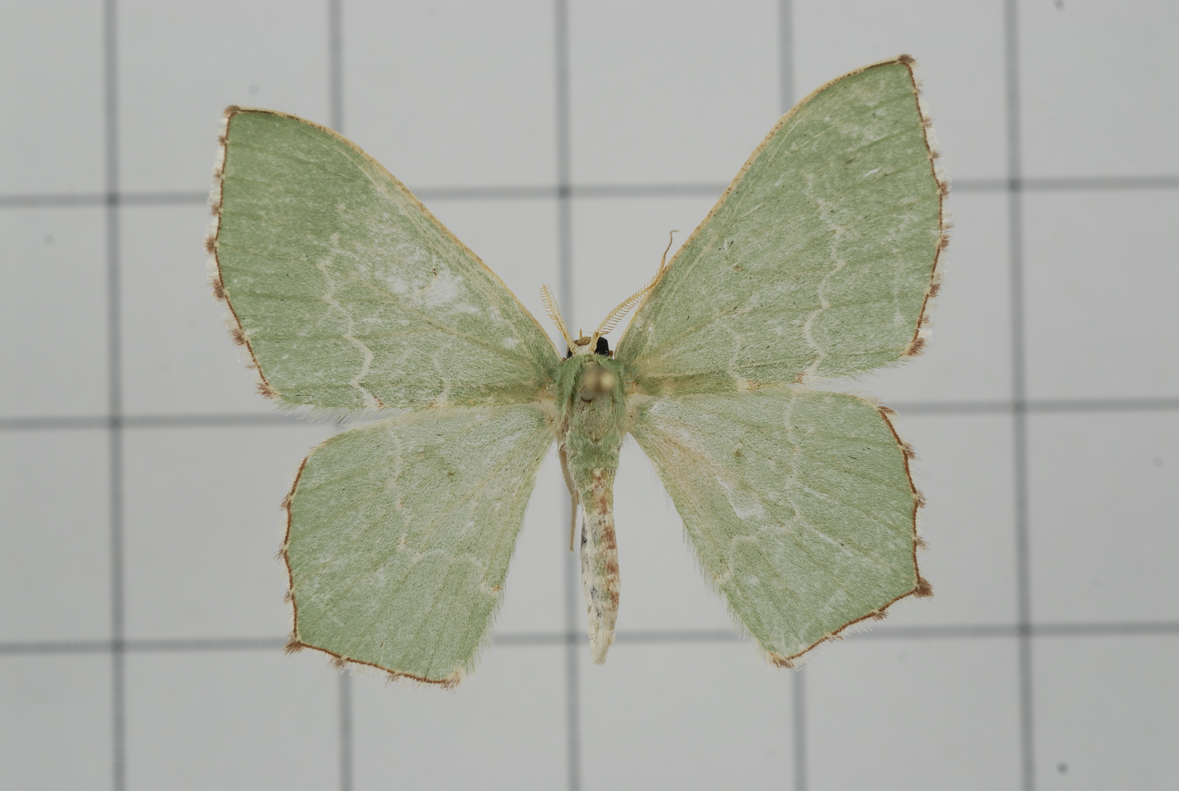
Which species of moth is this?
Hemistola simplex
